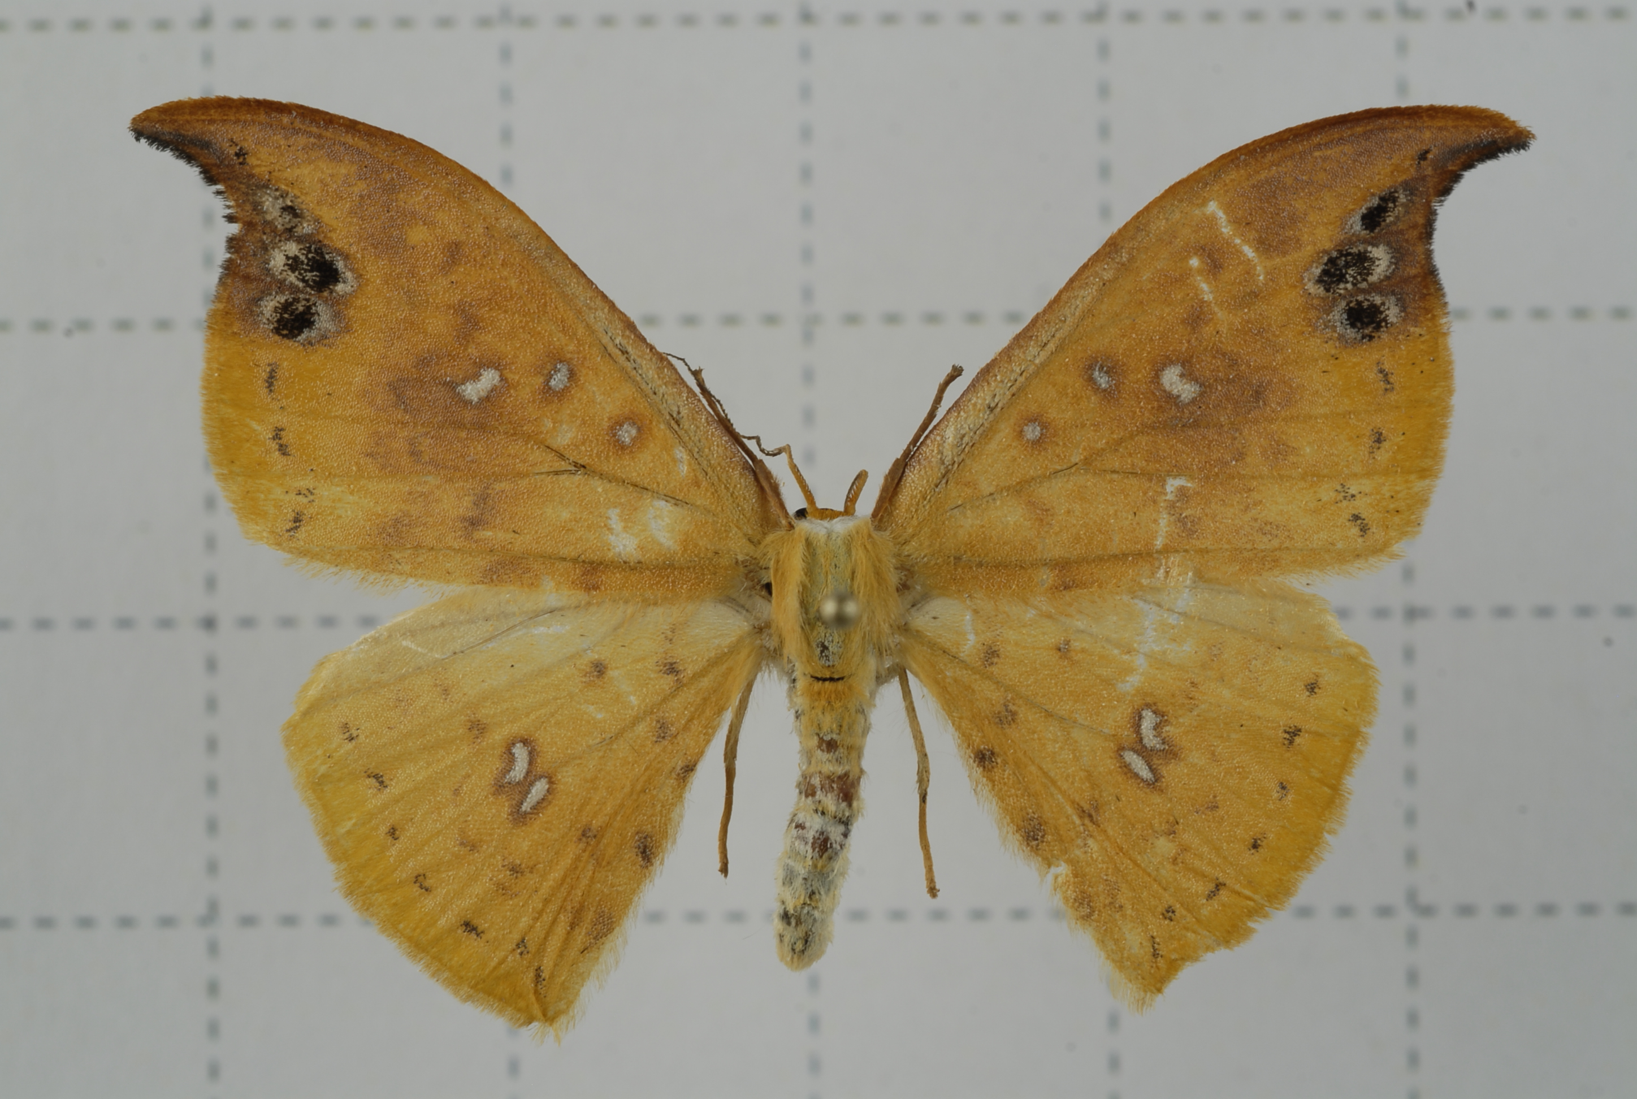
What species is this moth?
Tridrepana unispina
